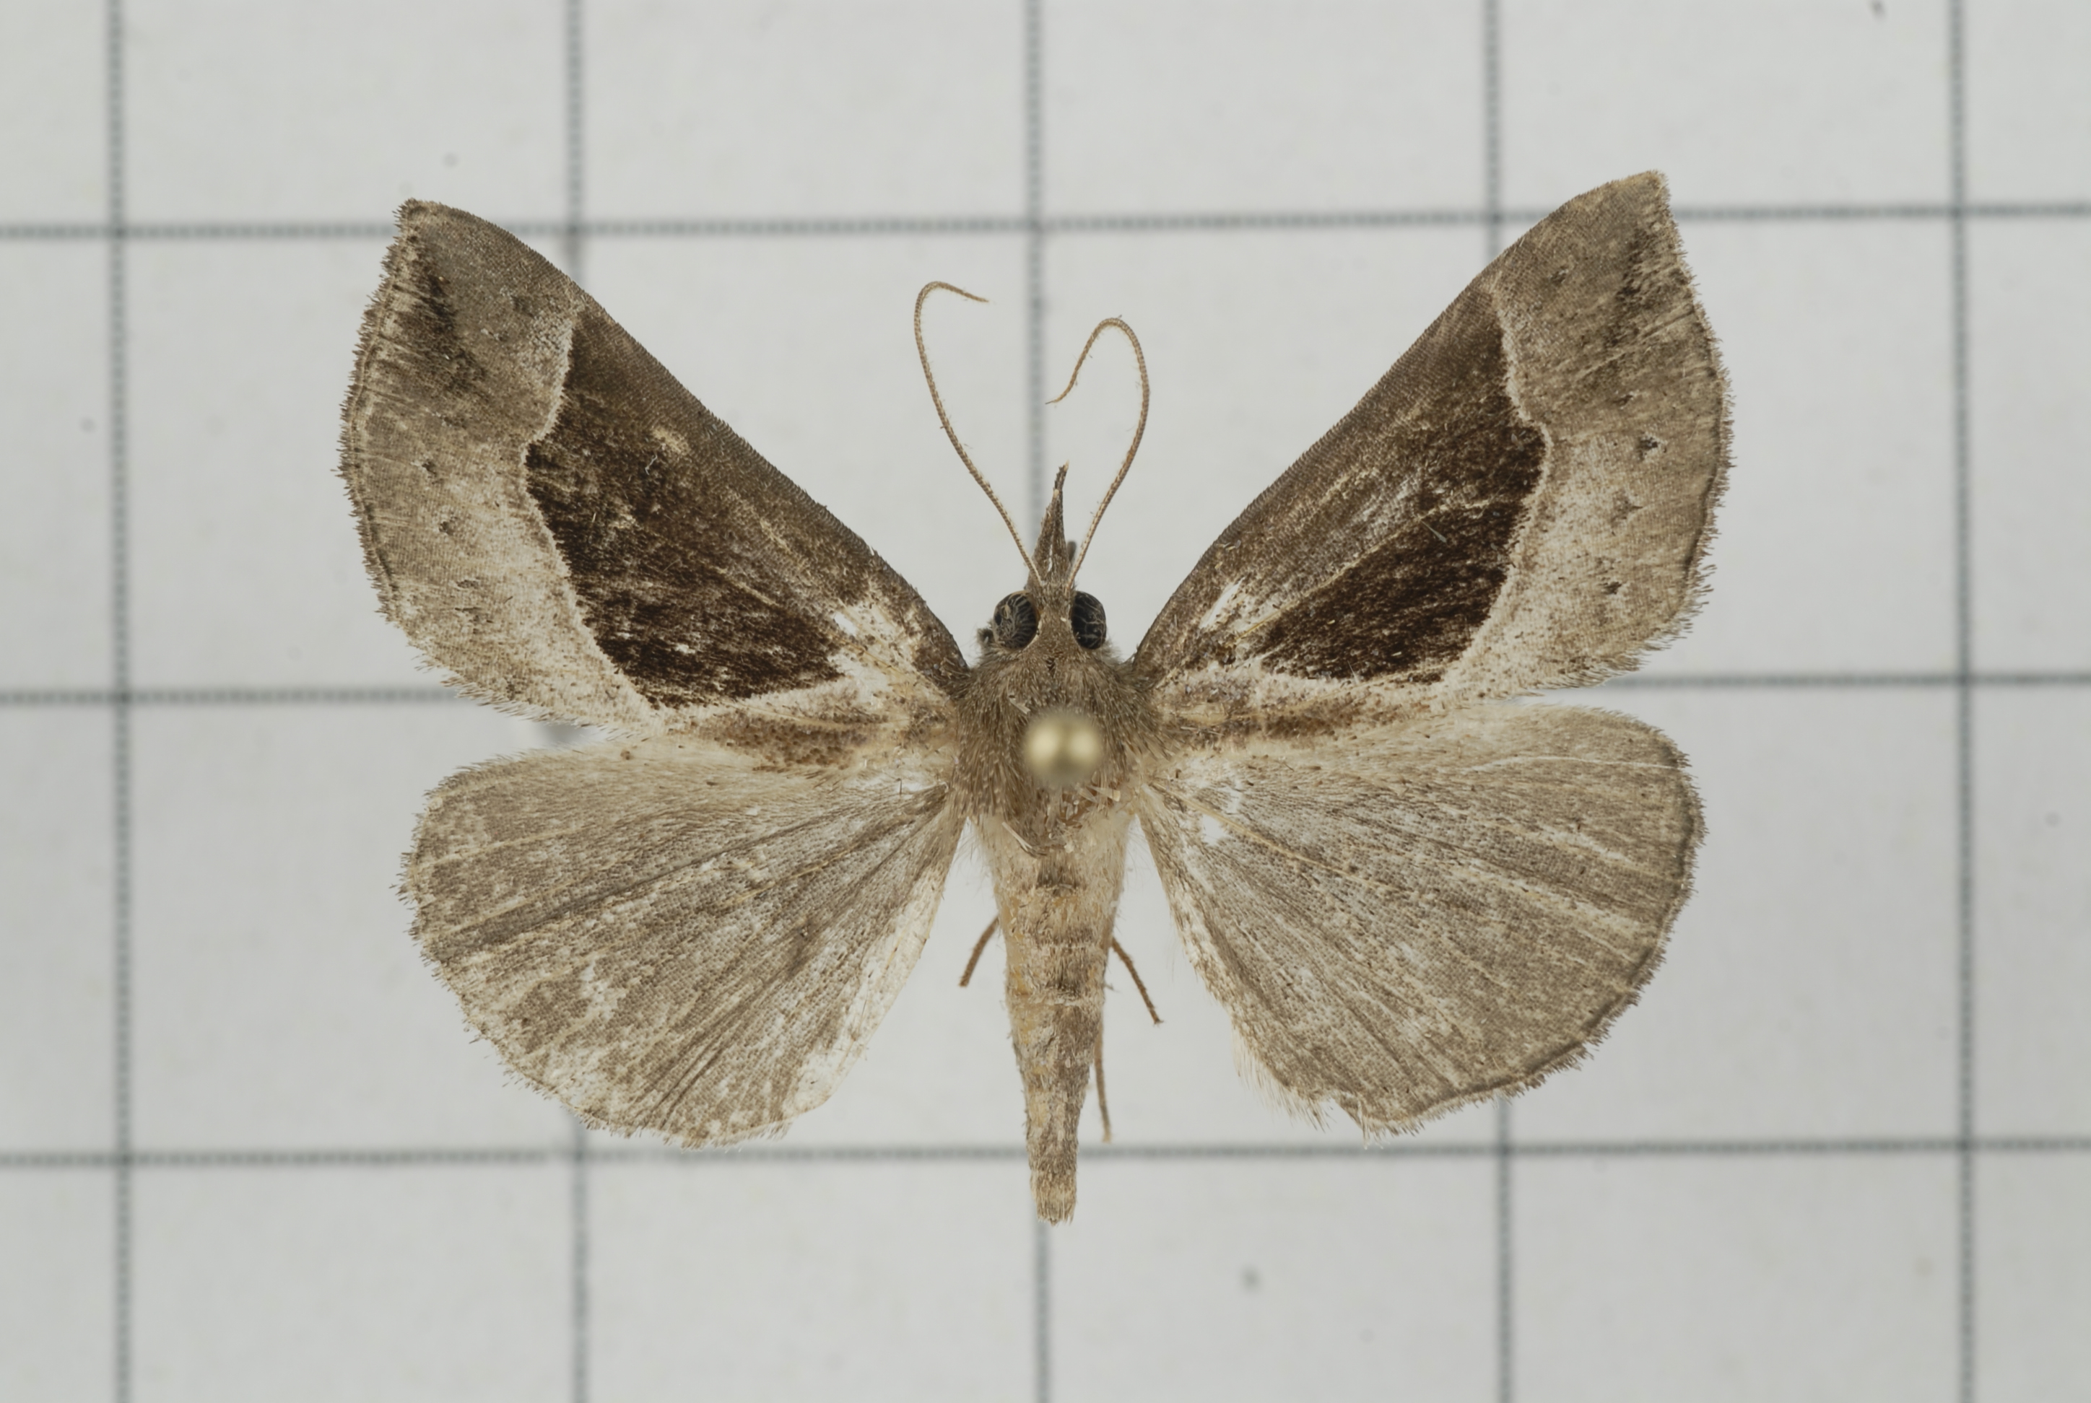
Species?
Hypena taiwana
